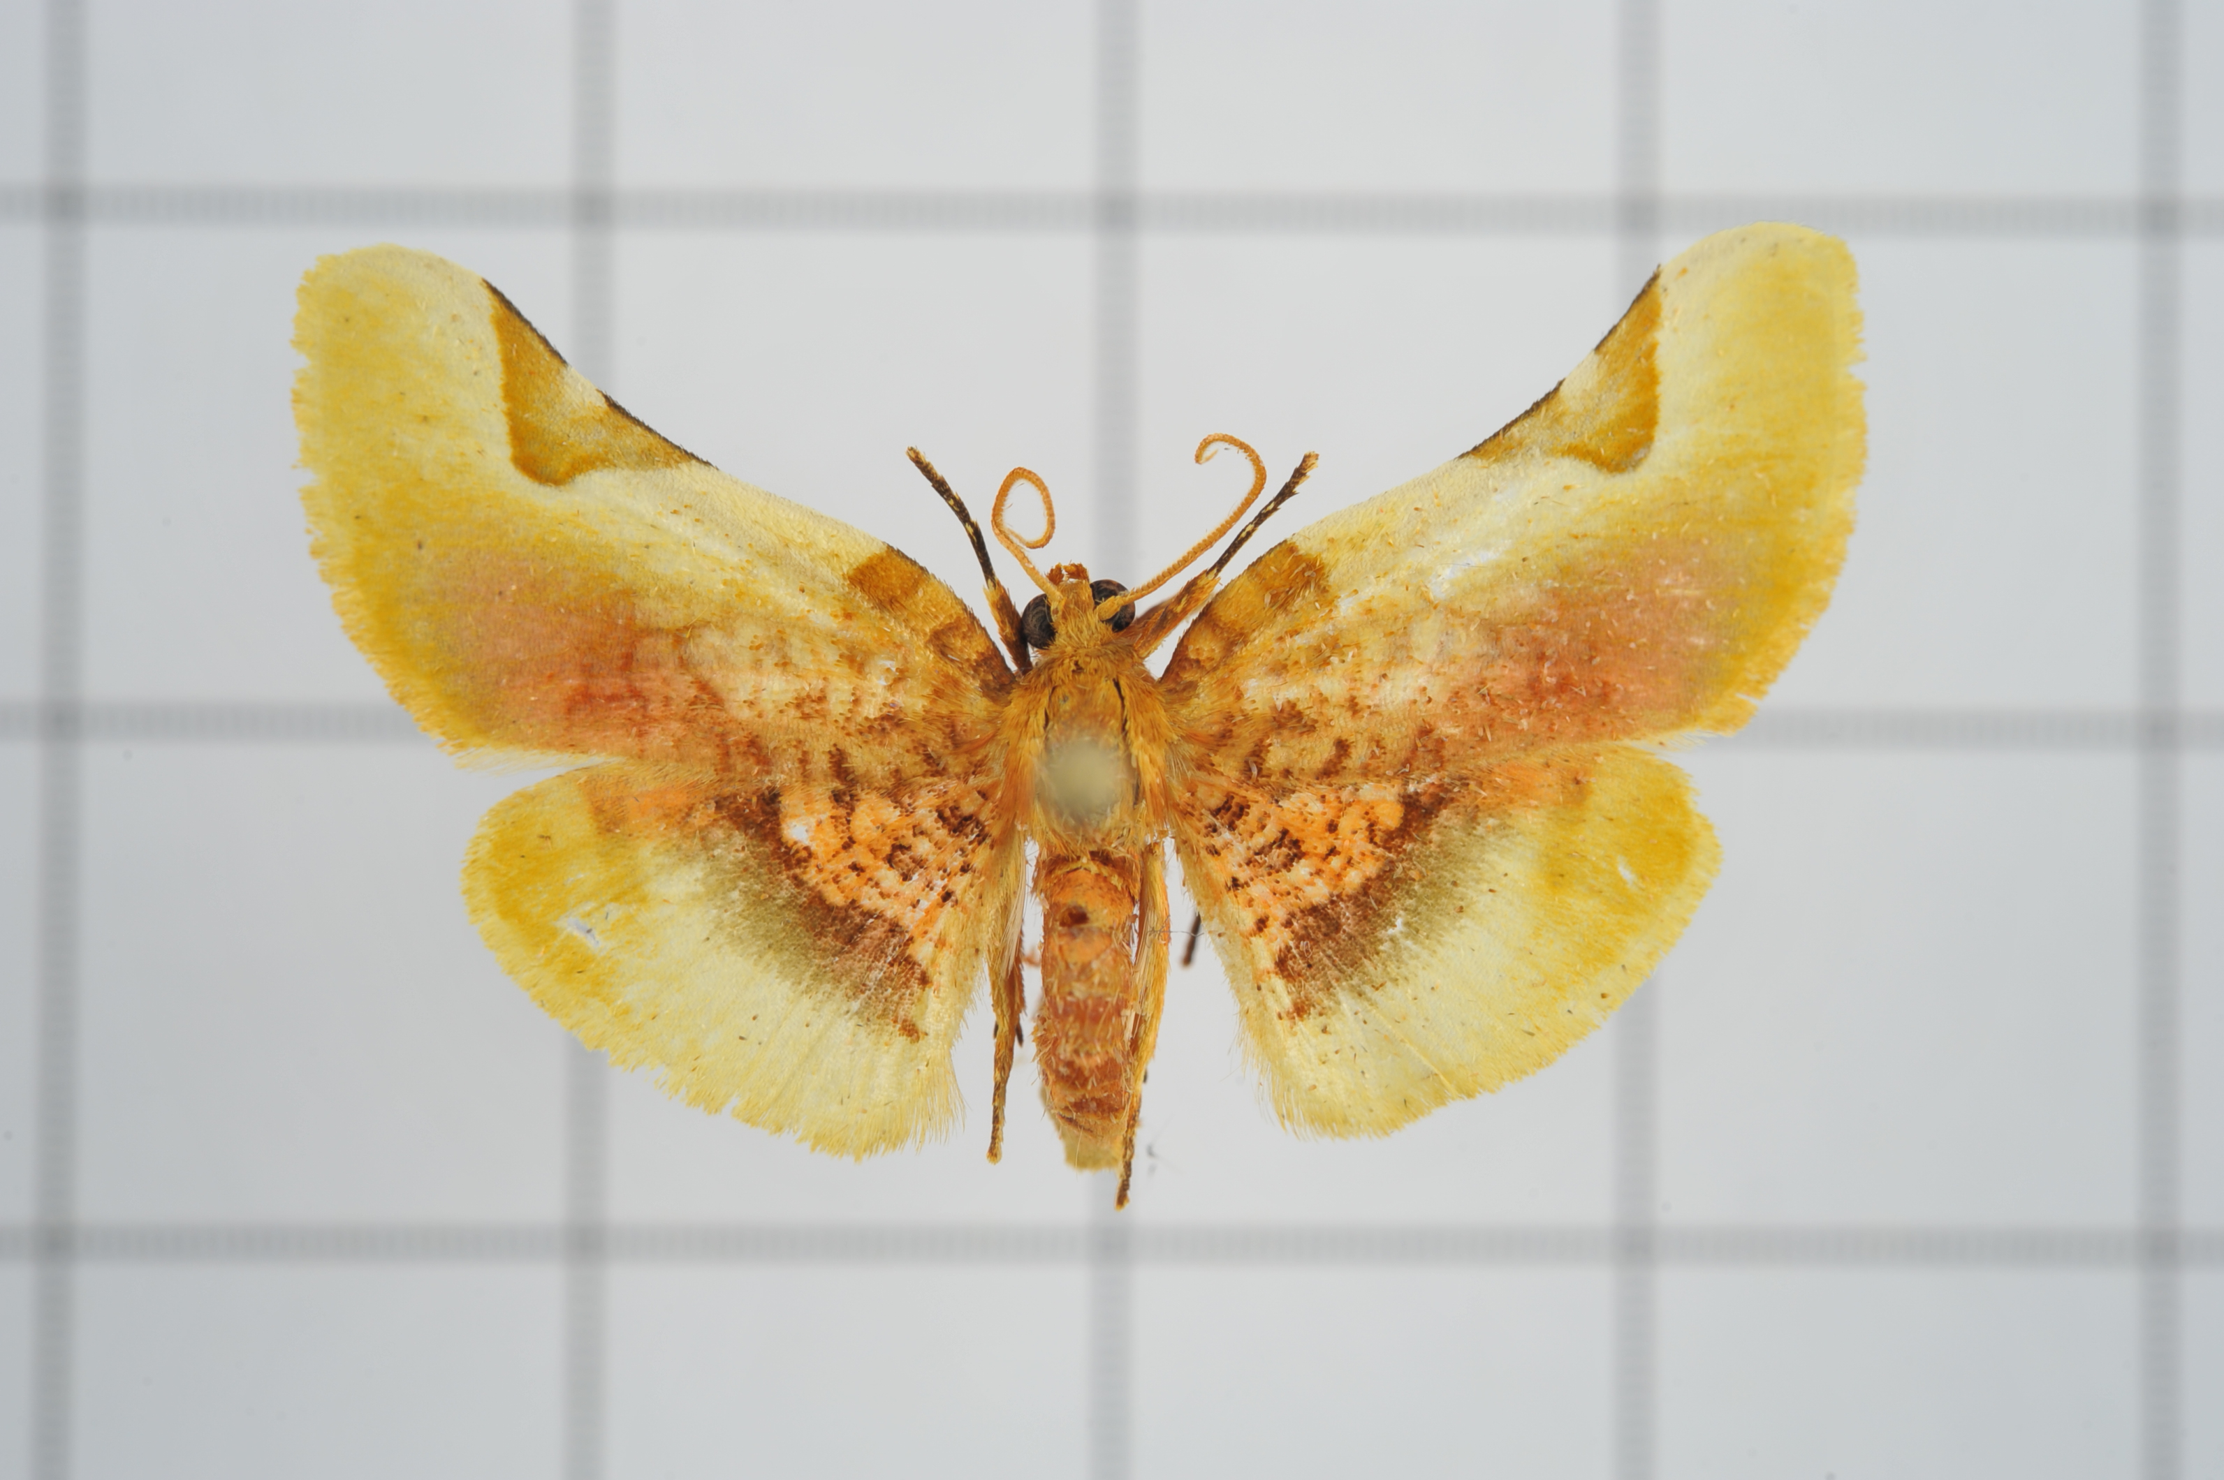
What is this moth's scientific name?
Pyrinioides sinuosus
